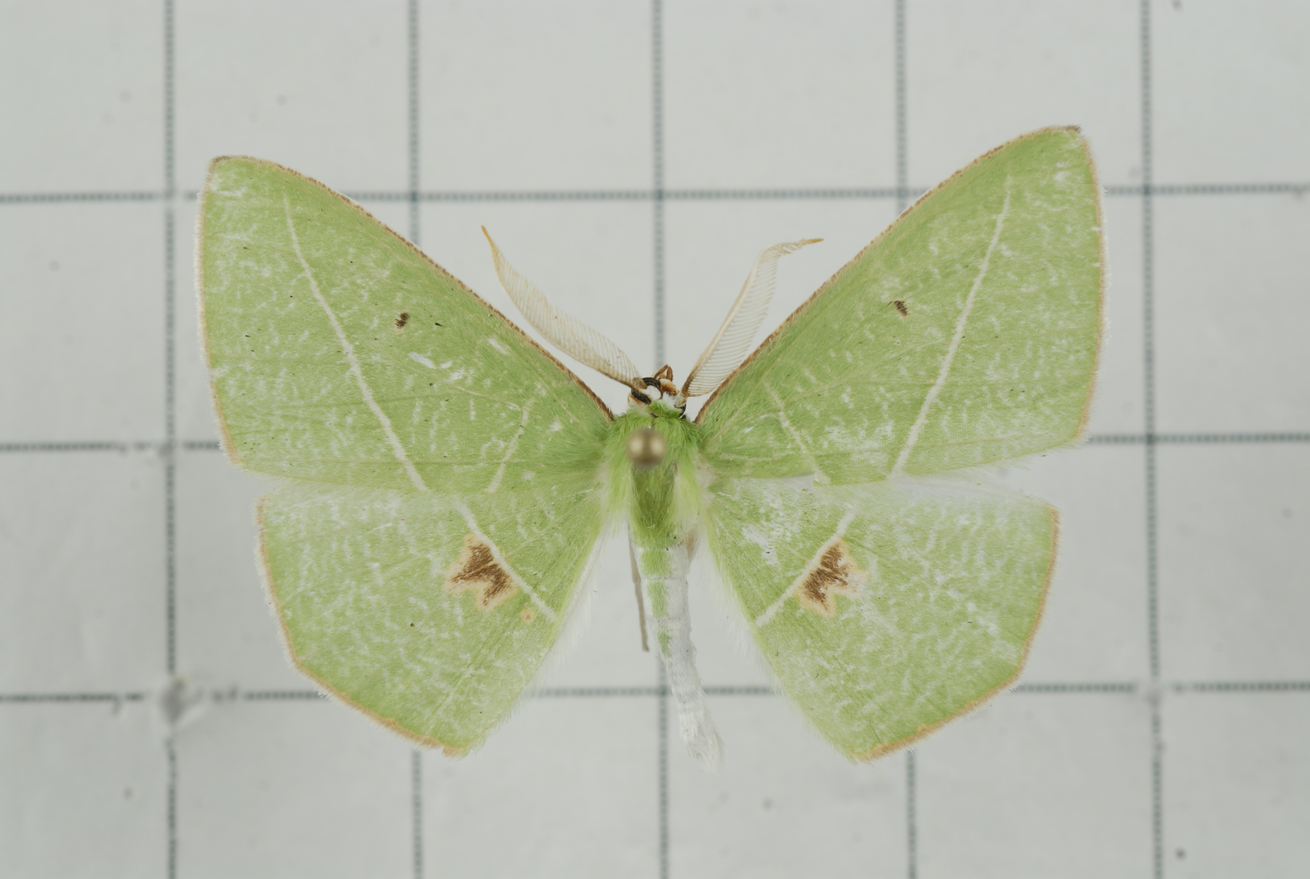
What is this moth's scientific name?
Tanaoctenia haliaria
